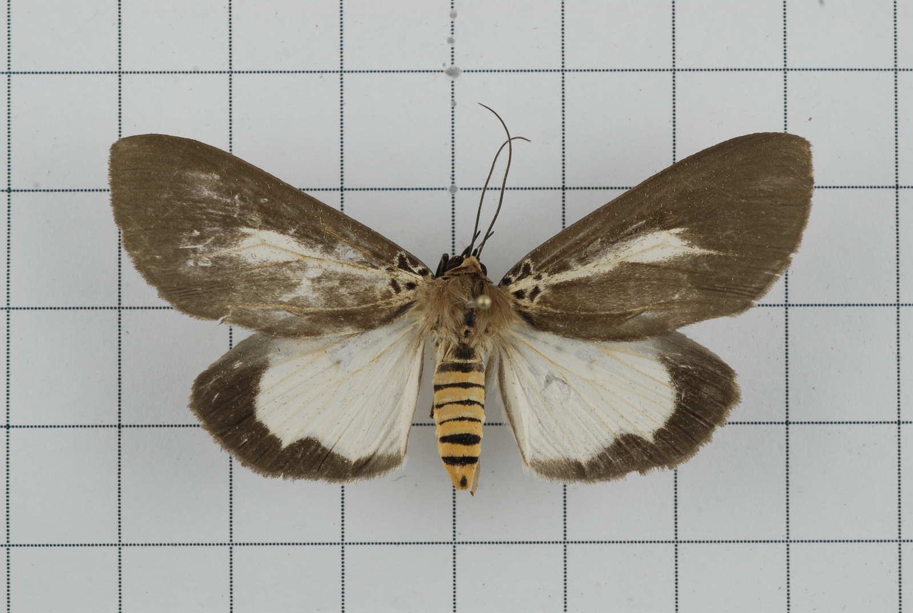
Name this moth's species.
Asota heliconia zebrina
